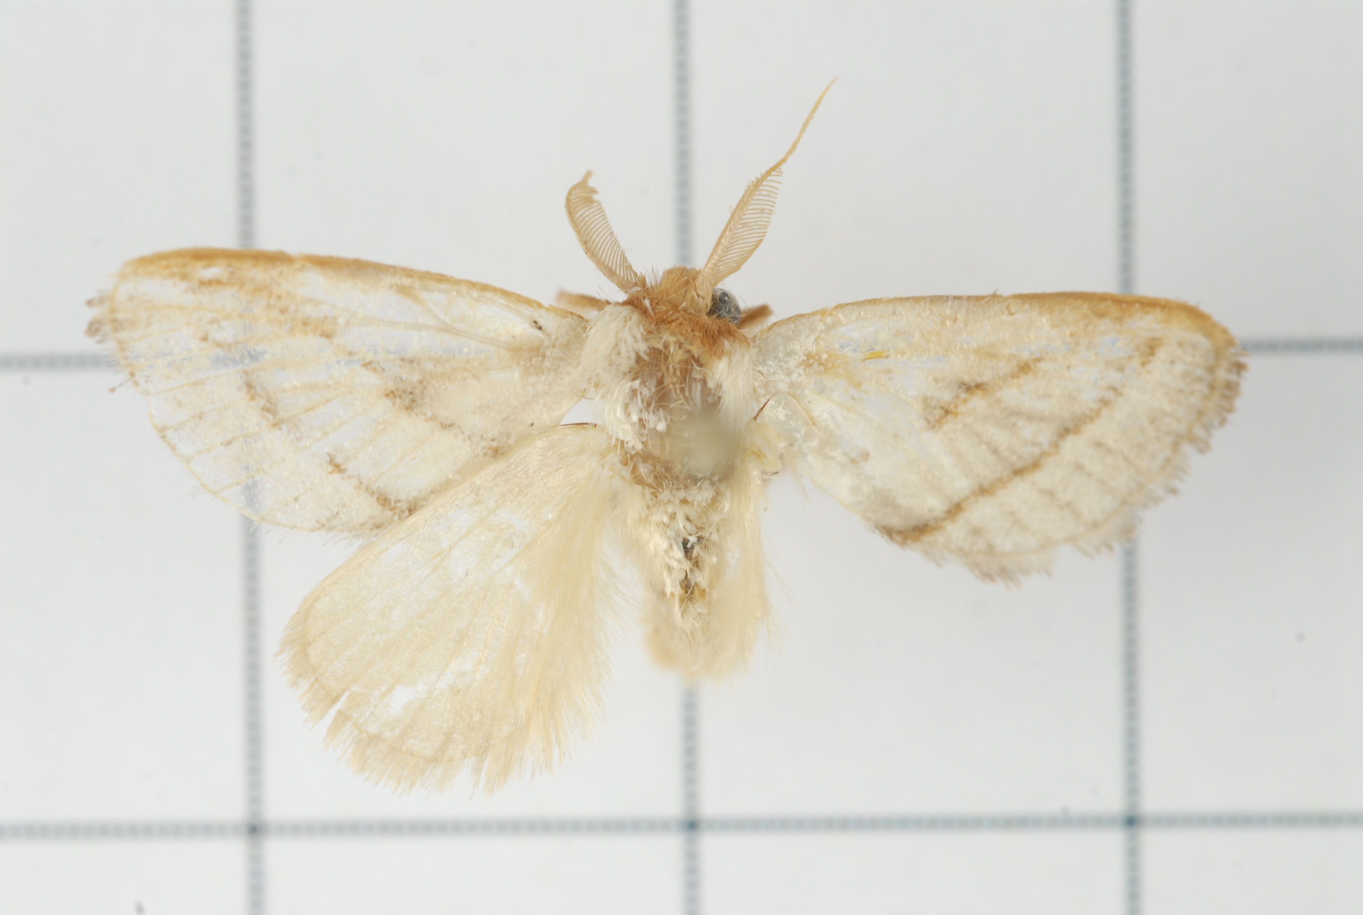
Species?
Cania heppneri
